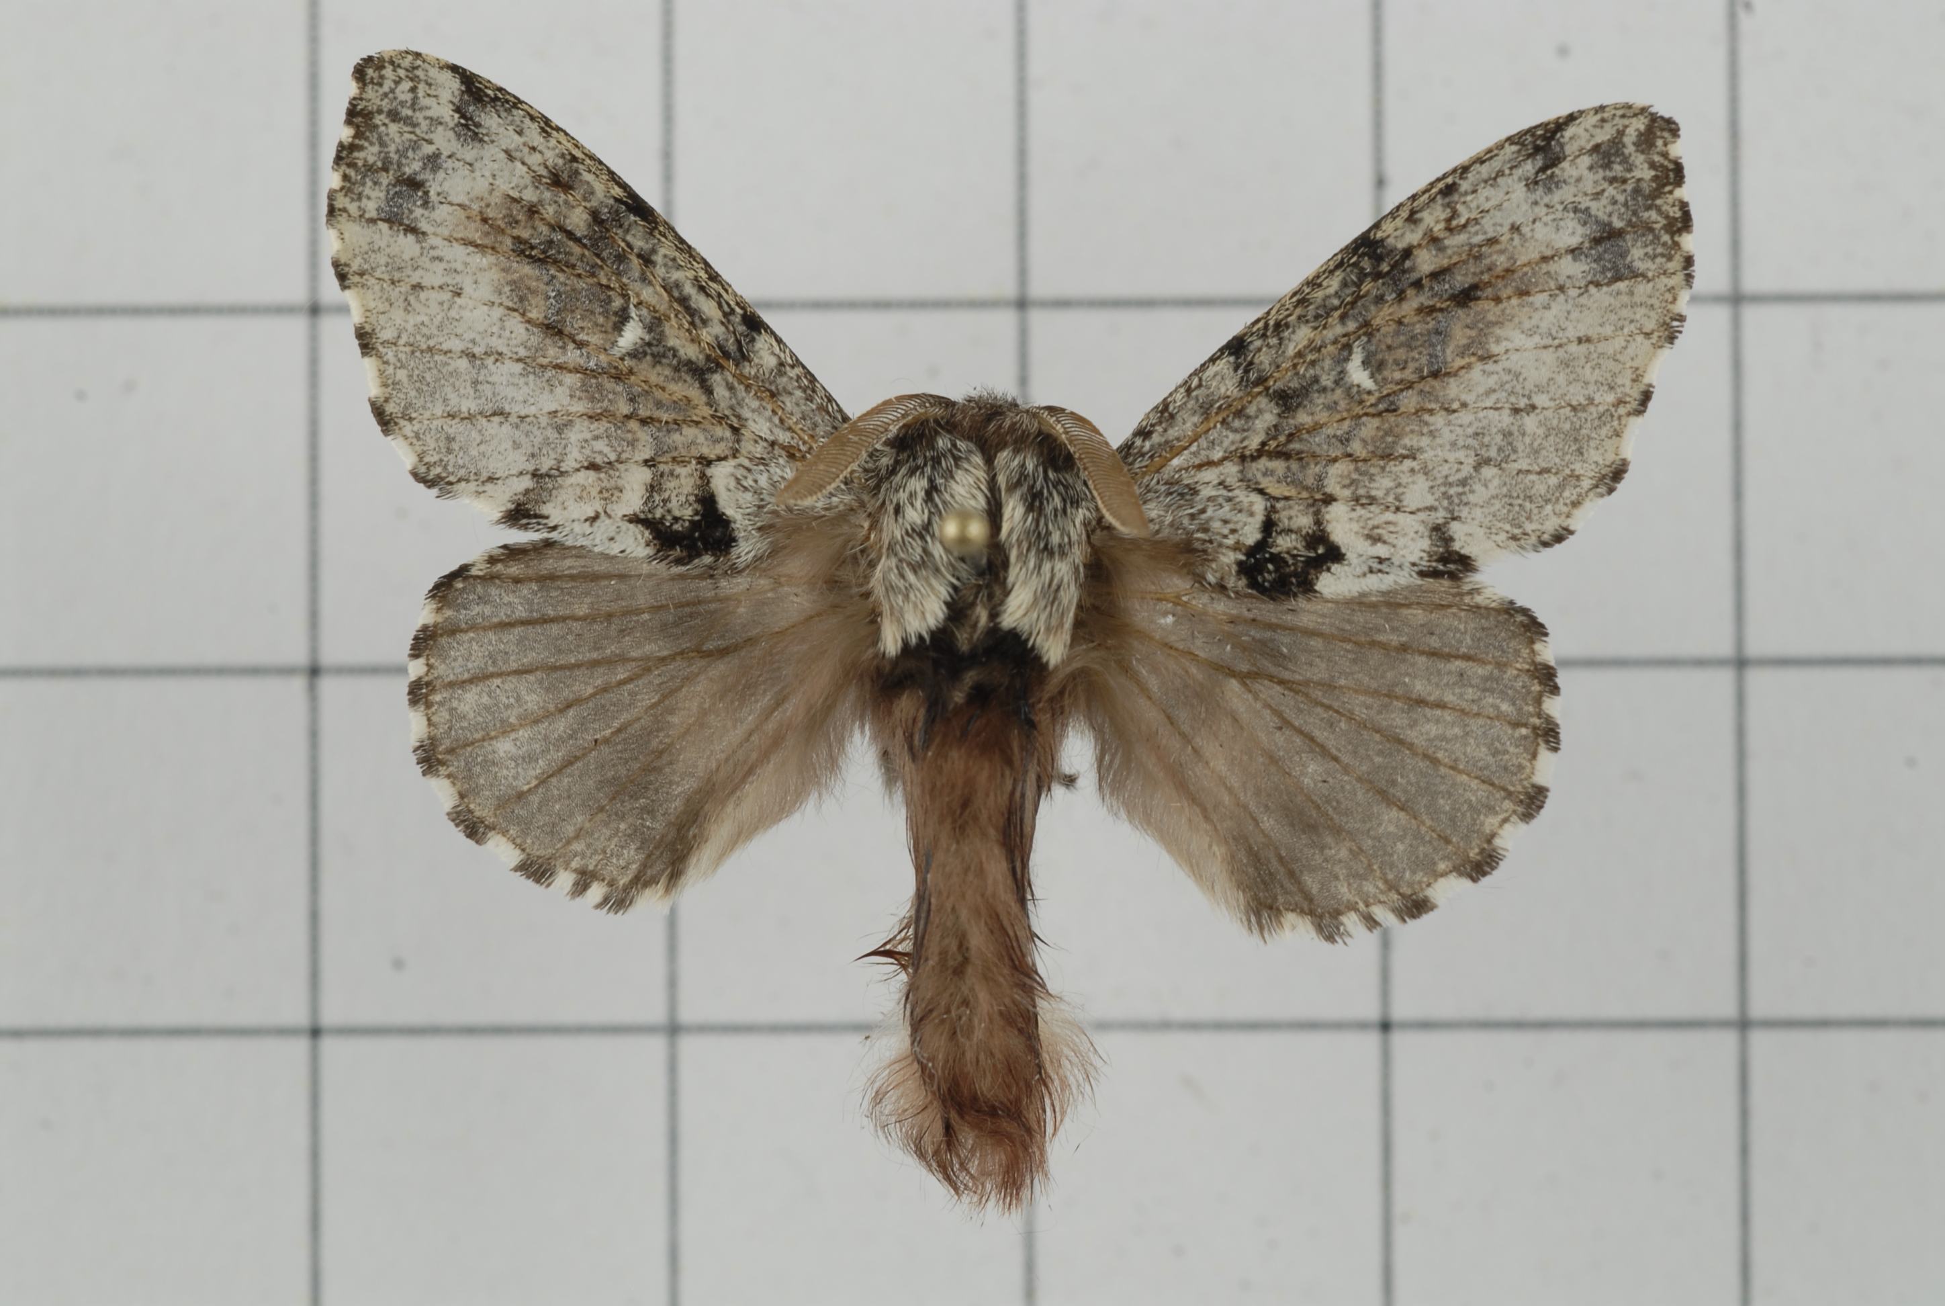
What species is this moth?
Cosmotriche discitincta discitincta
